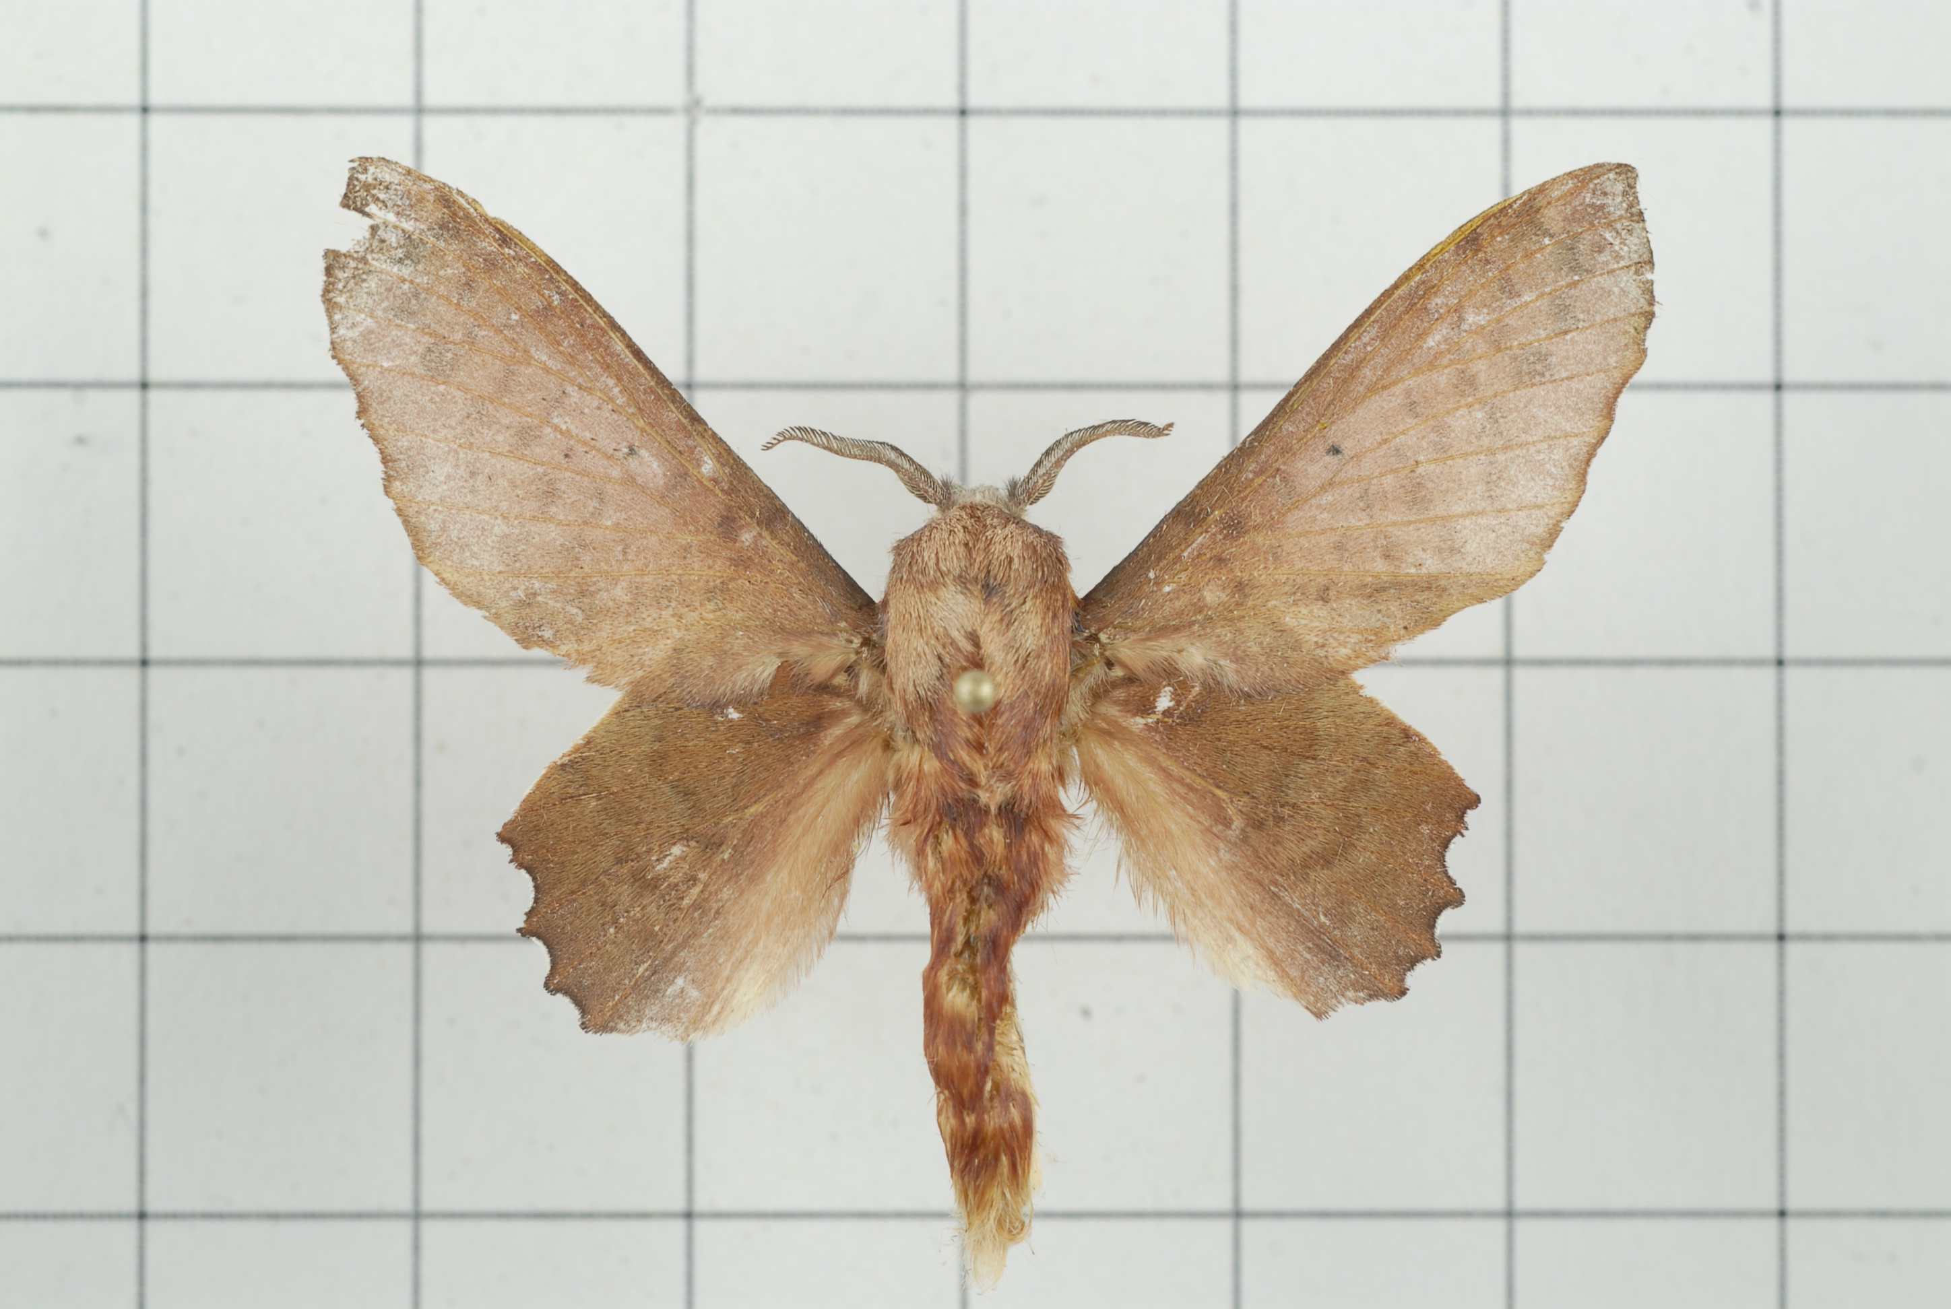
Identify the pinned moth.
Paradoxopla sinuata taiwana
